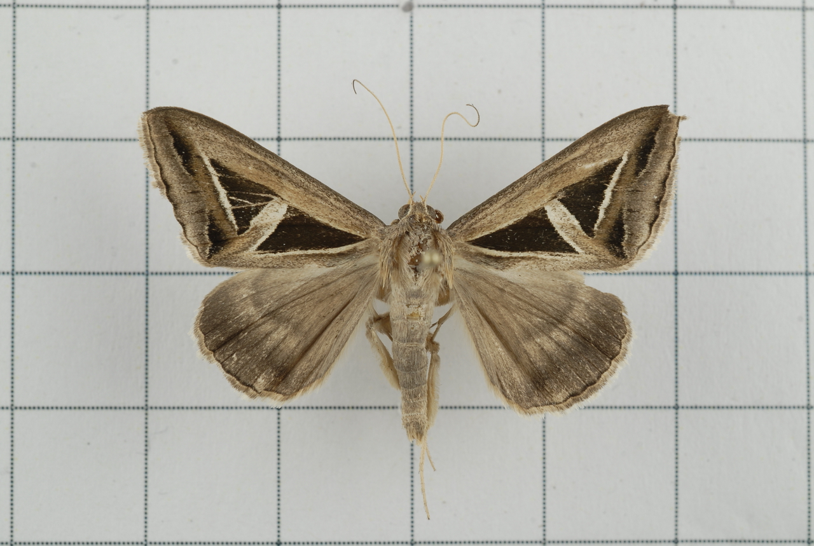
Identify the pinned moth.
Trigonodes hyppasia
